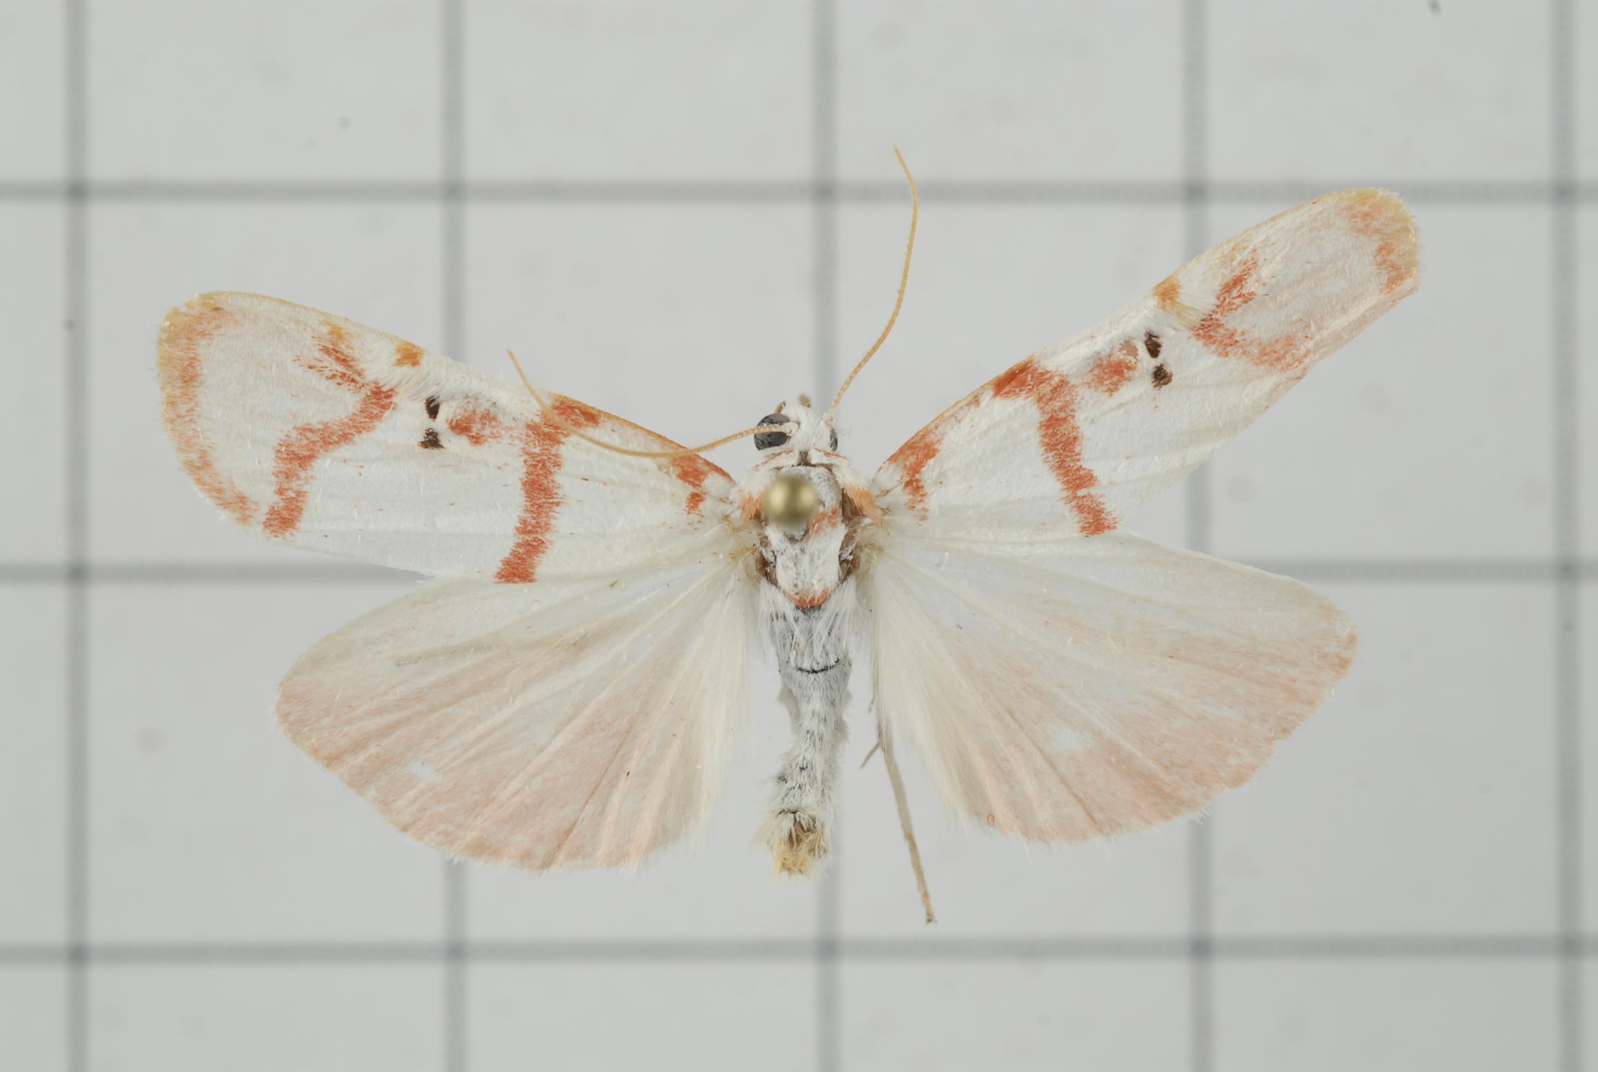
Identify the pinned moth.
Cyana hamata hamata
